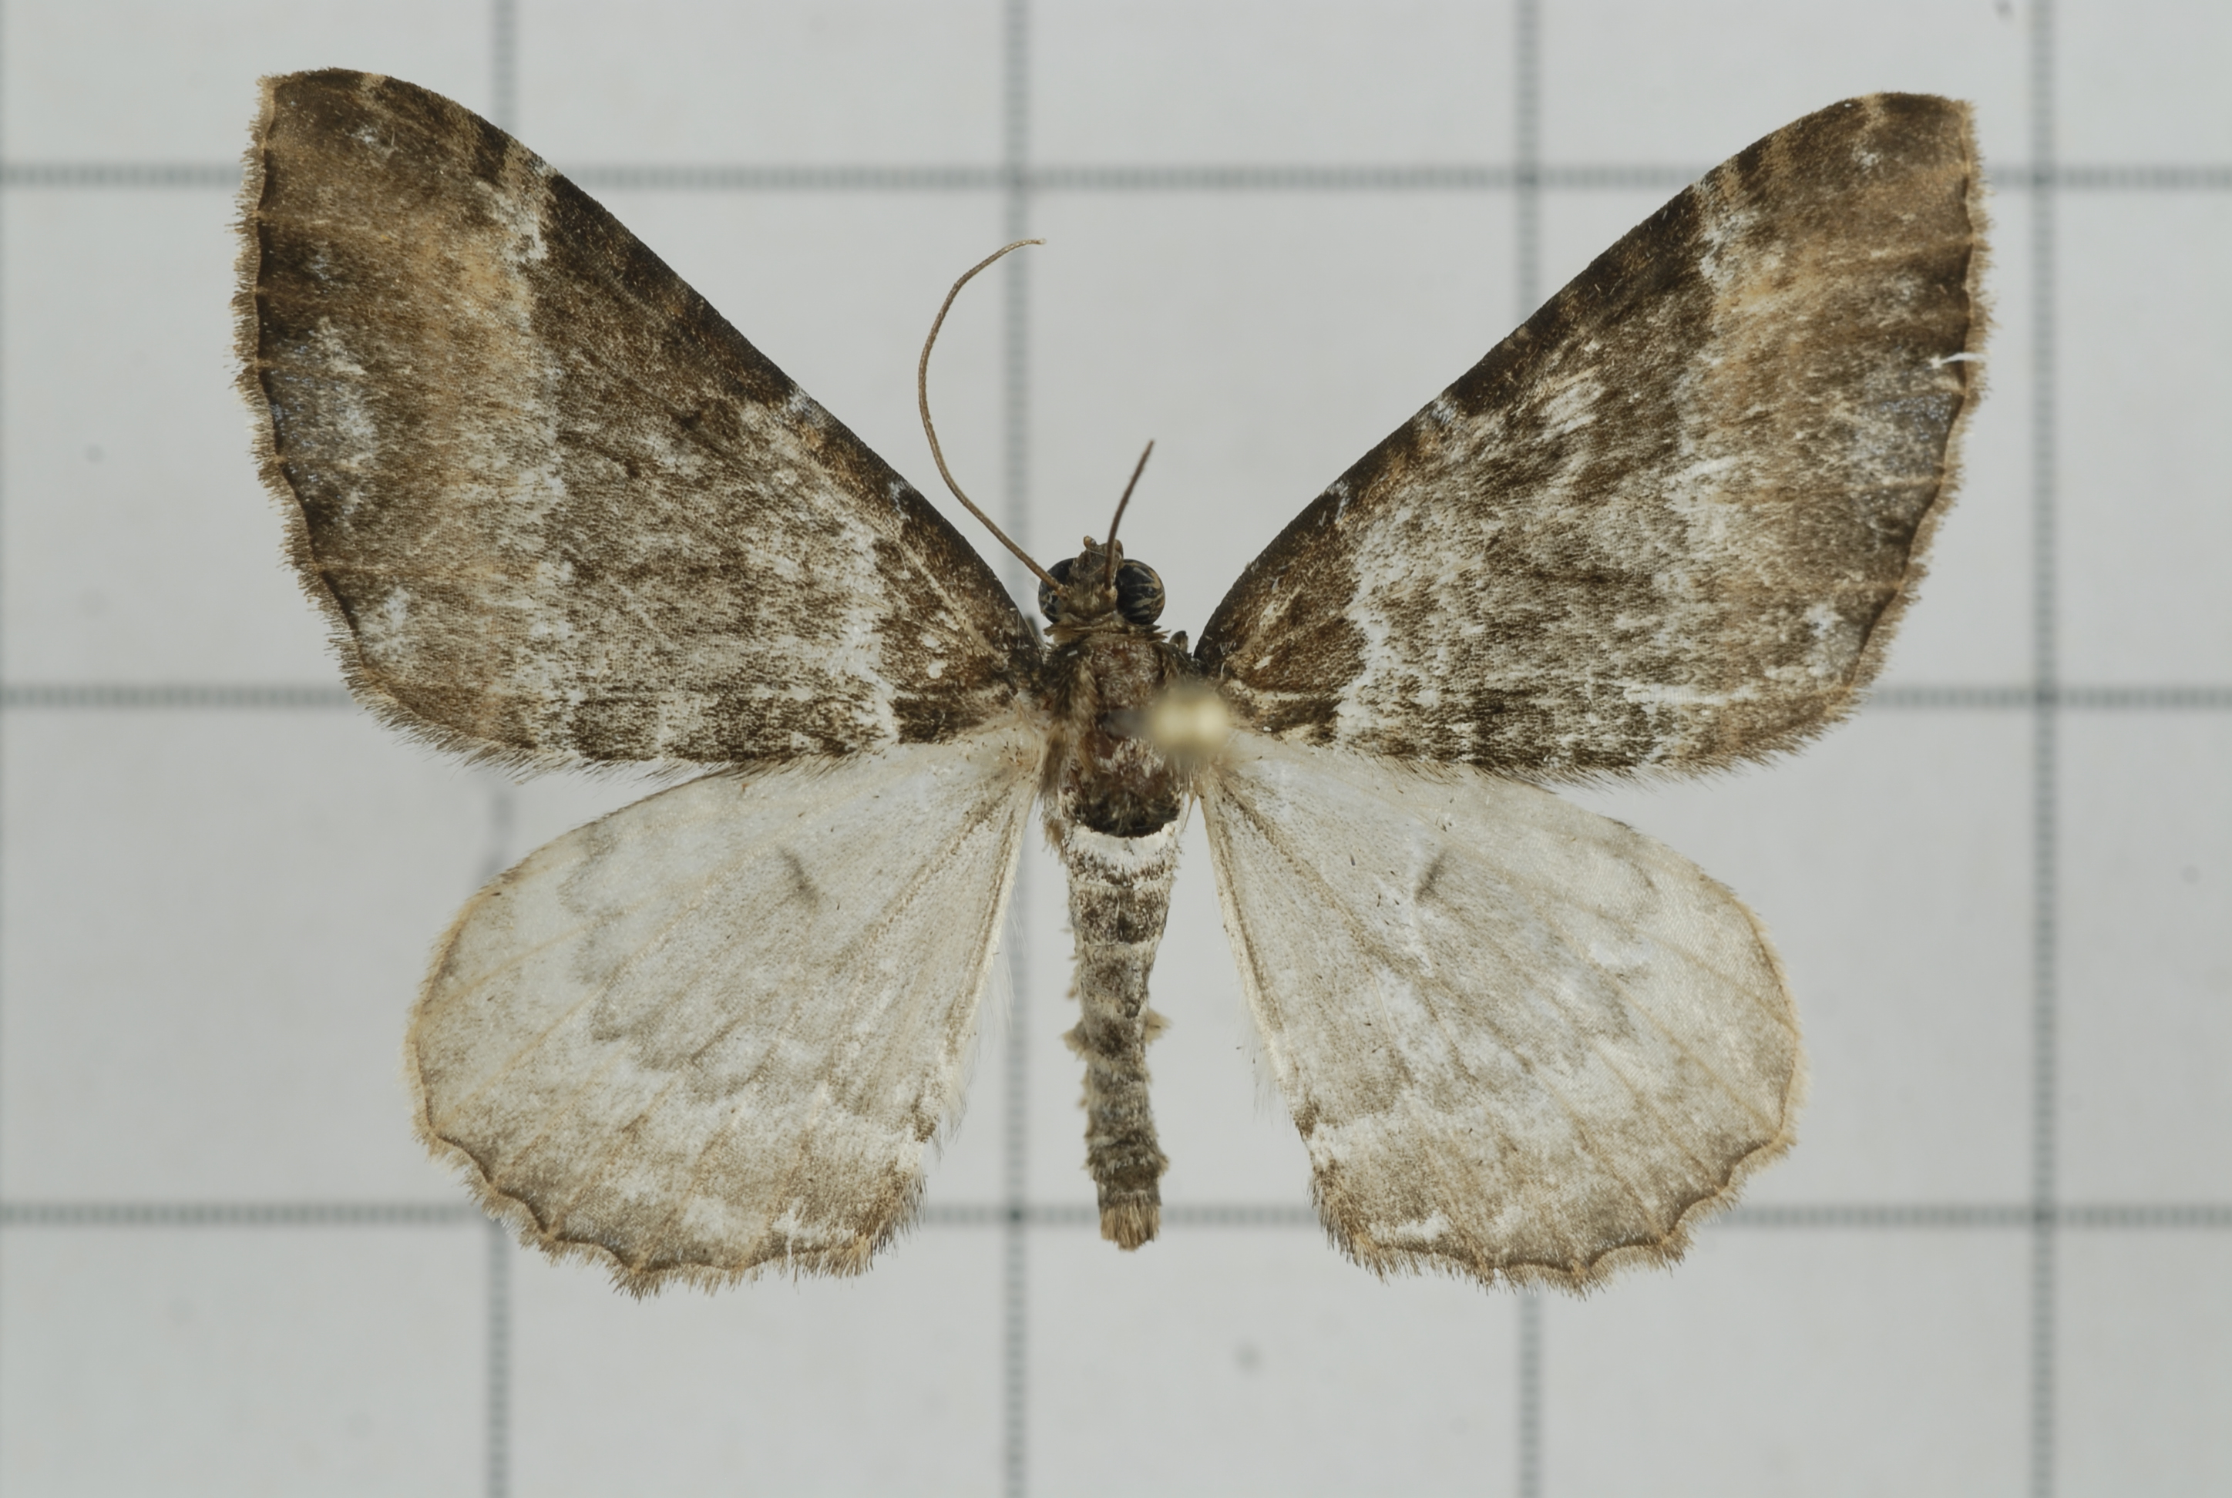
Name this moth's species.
Melanthia catenaria mesozona
